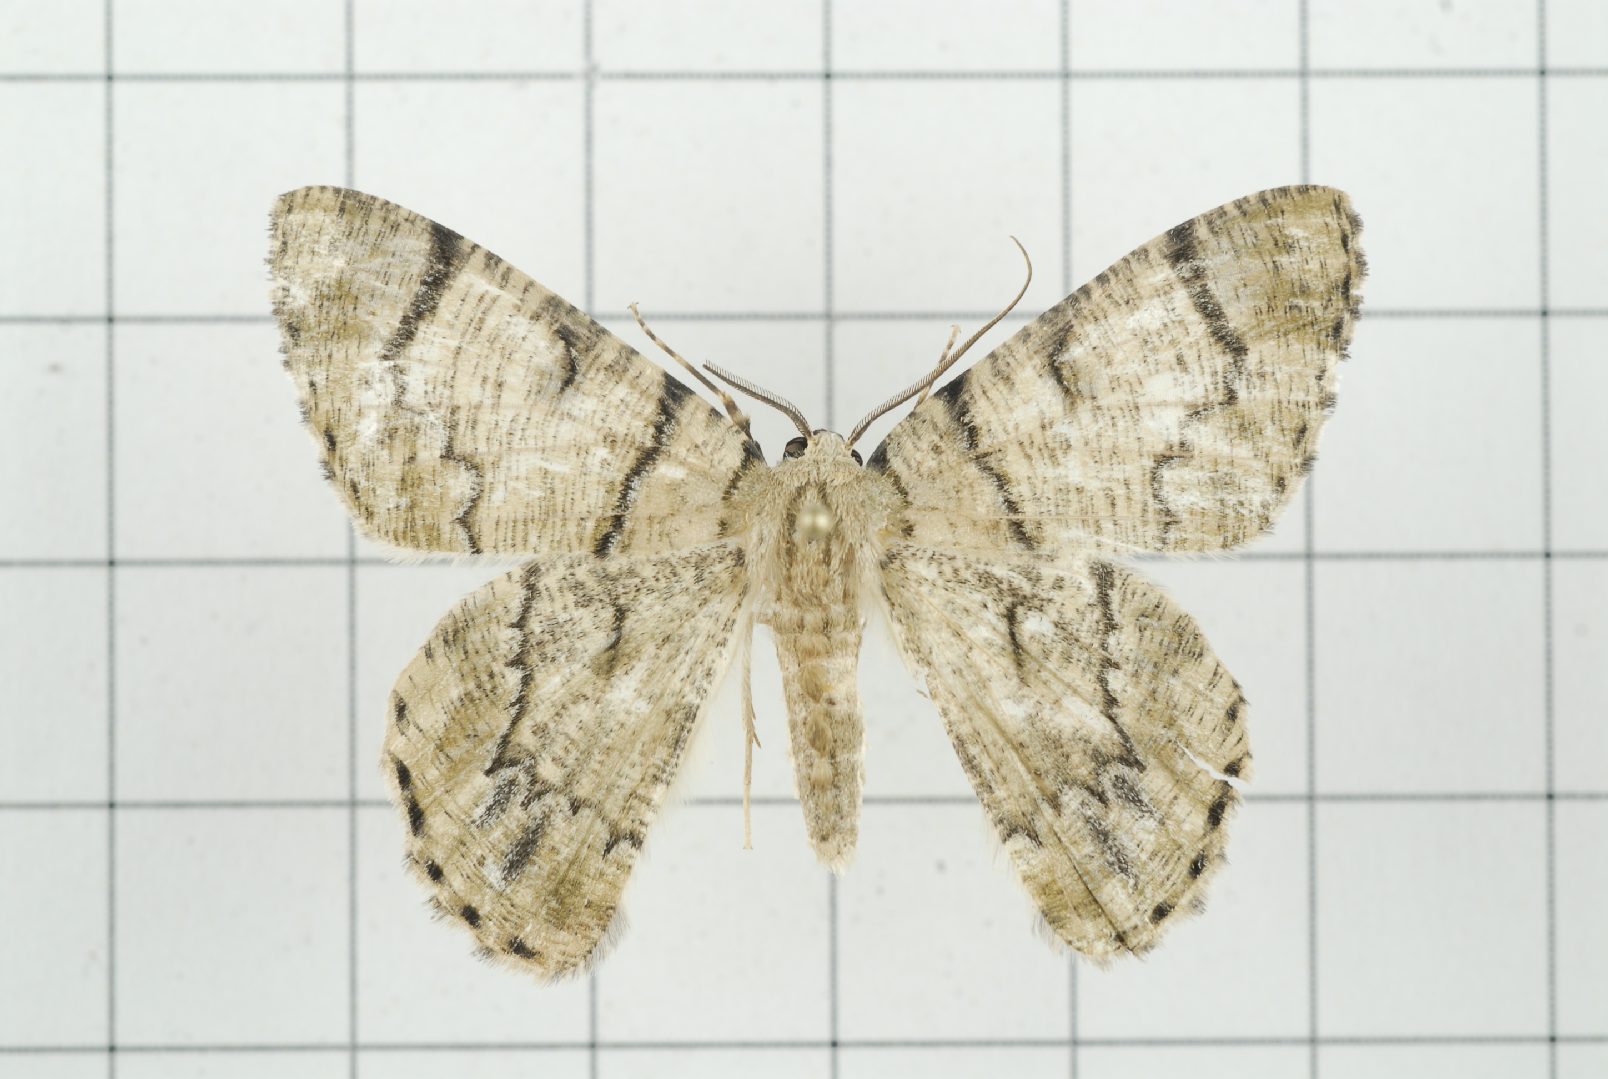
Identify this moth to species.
Lophophelma iterans onerosus
